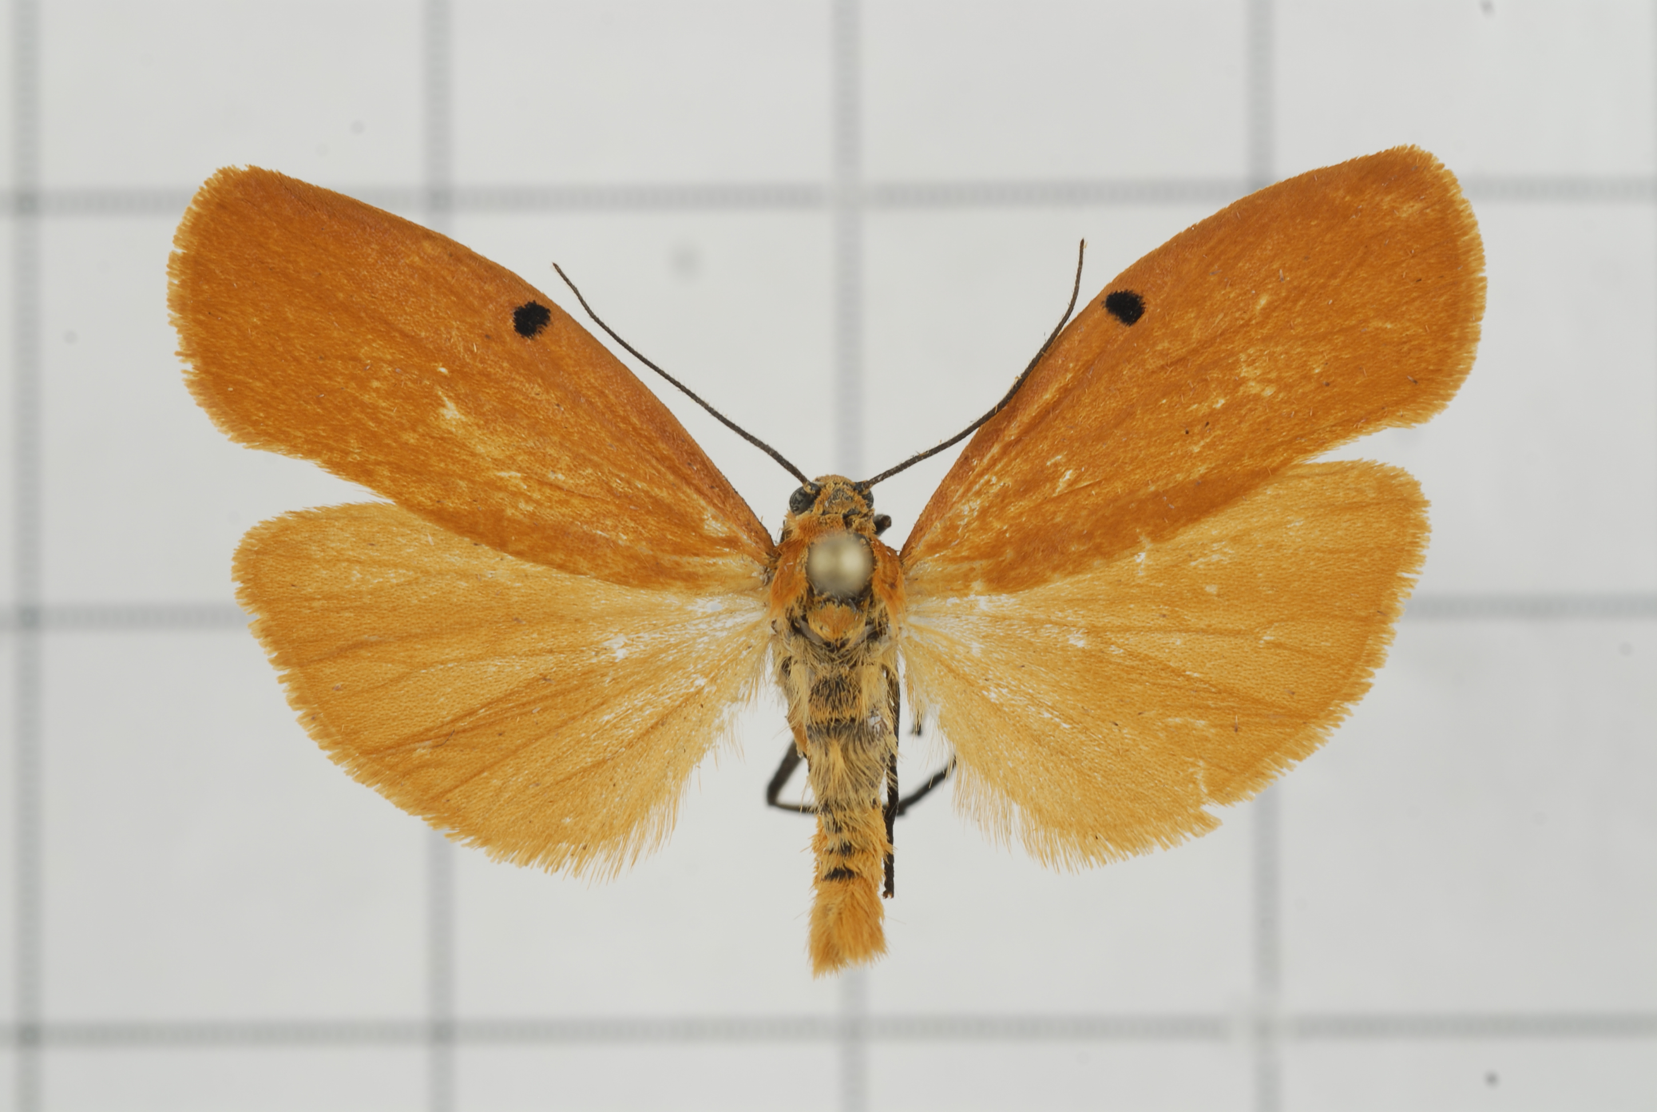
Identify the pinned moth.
Manulea hokopo
